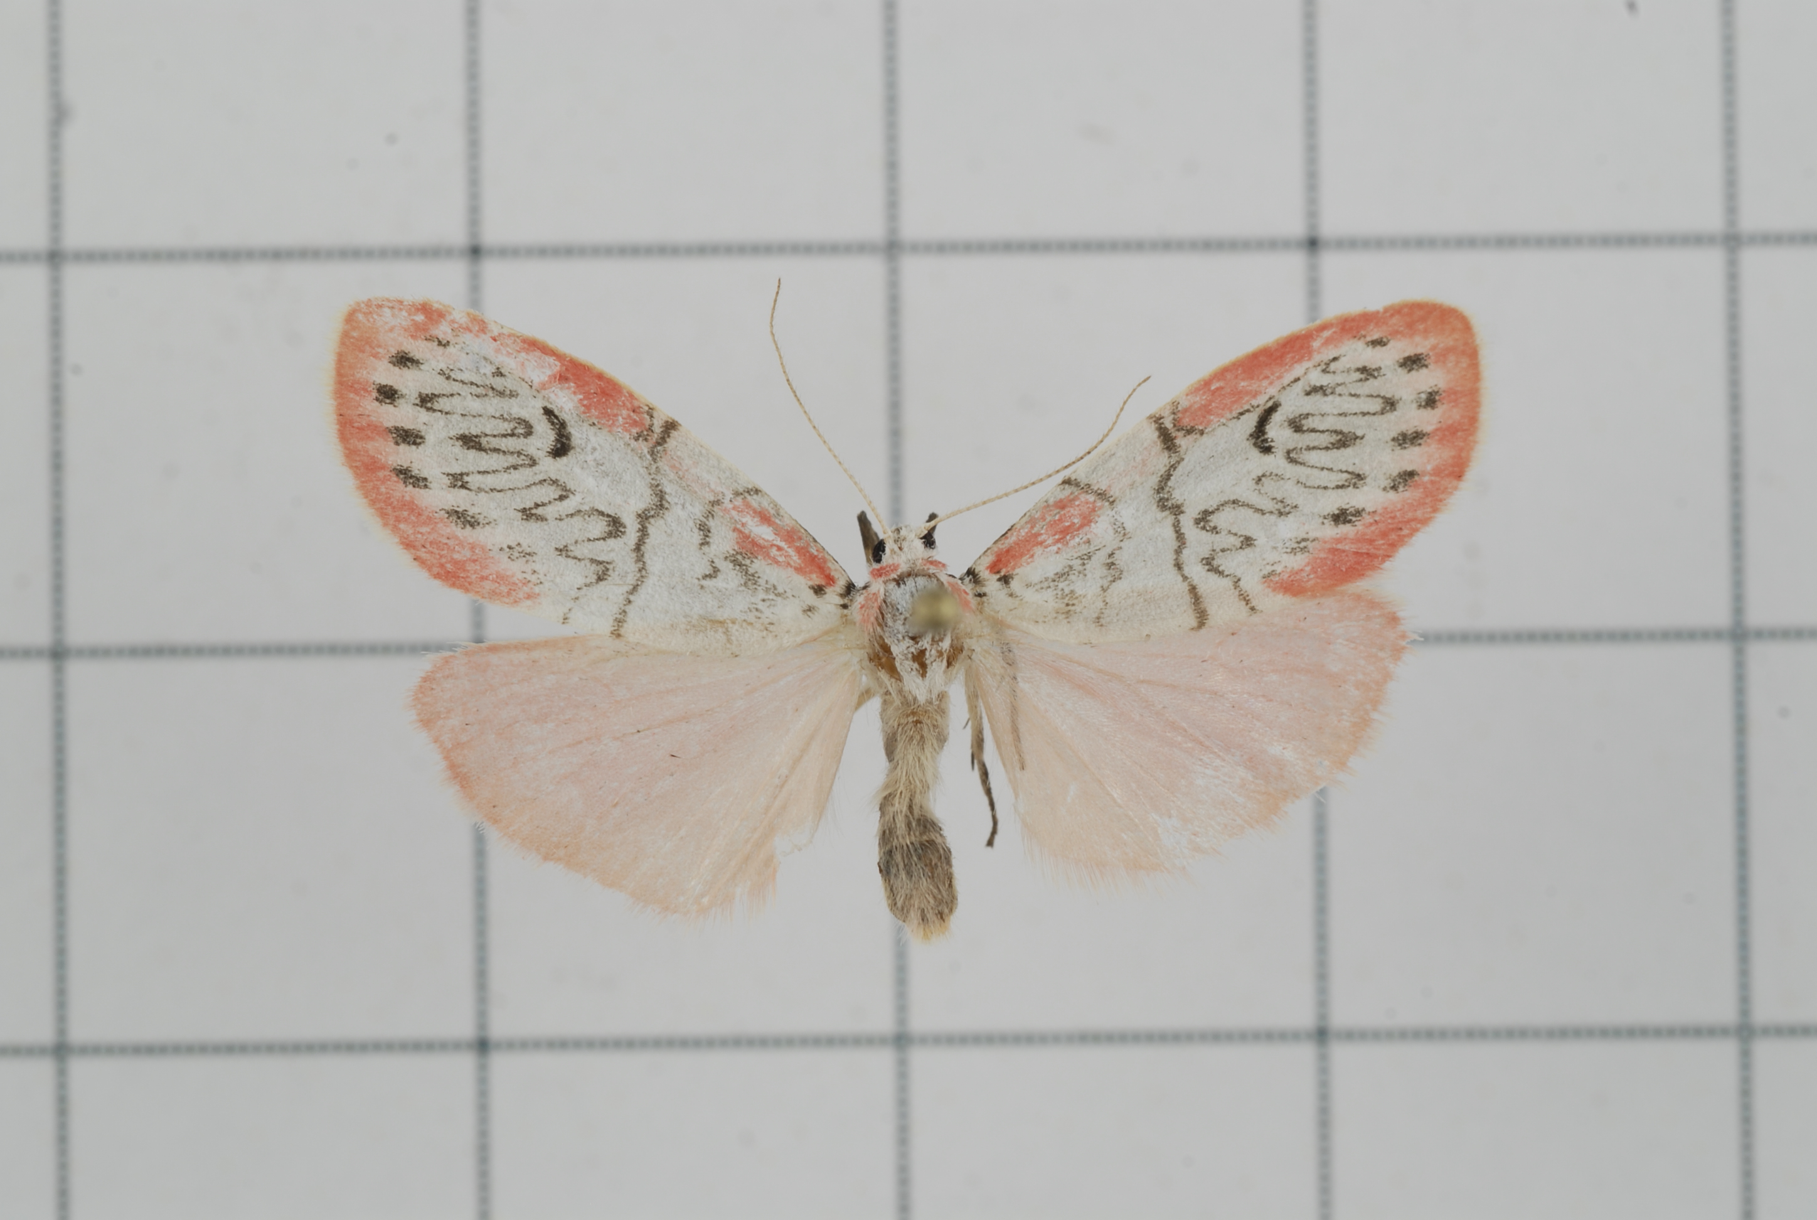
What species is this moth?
Miltochrista ziczac
